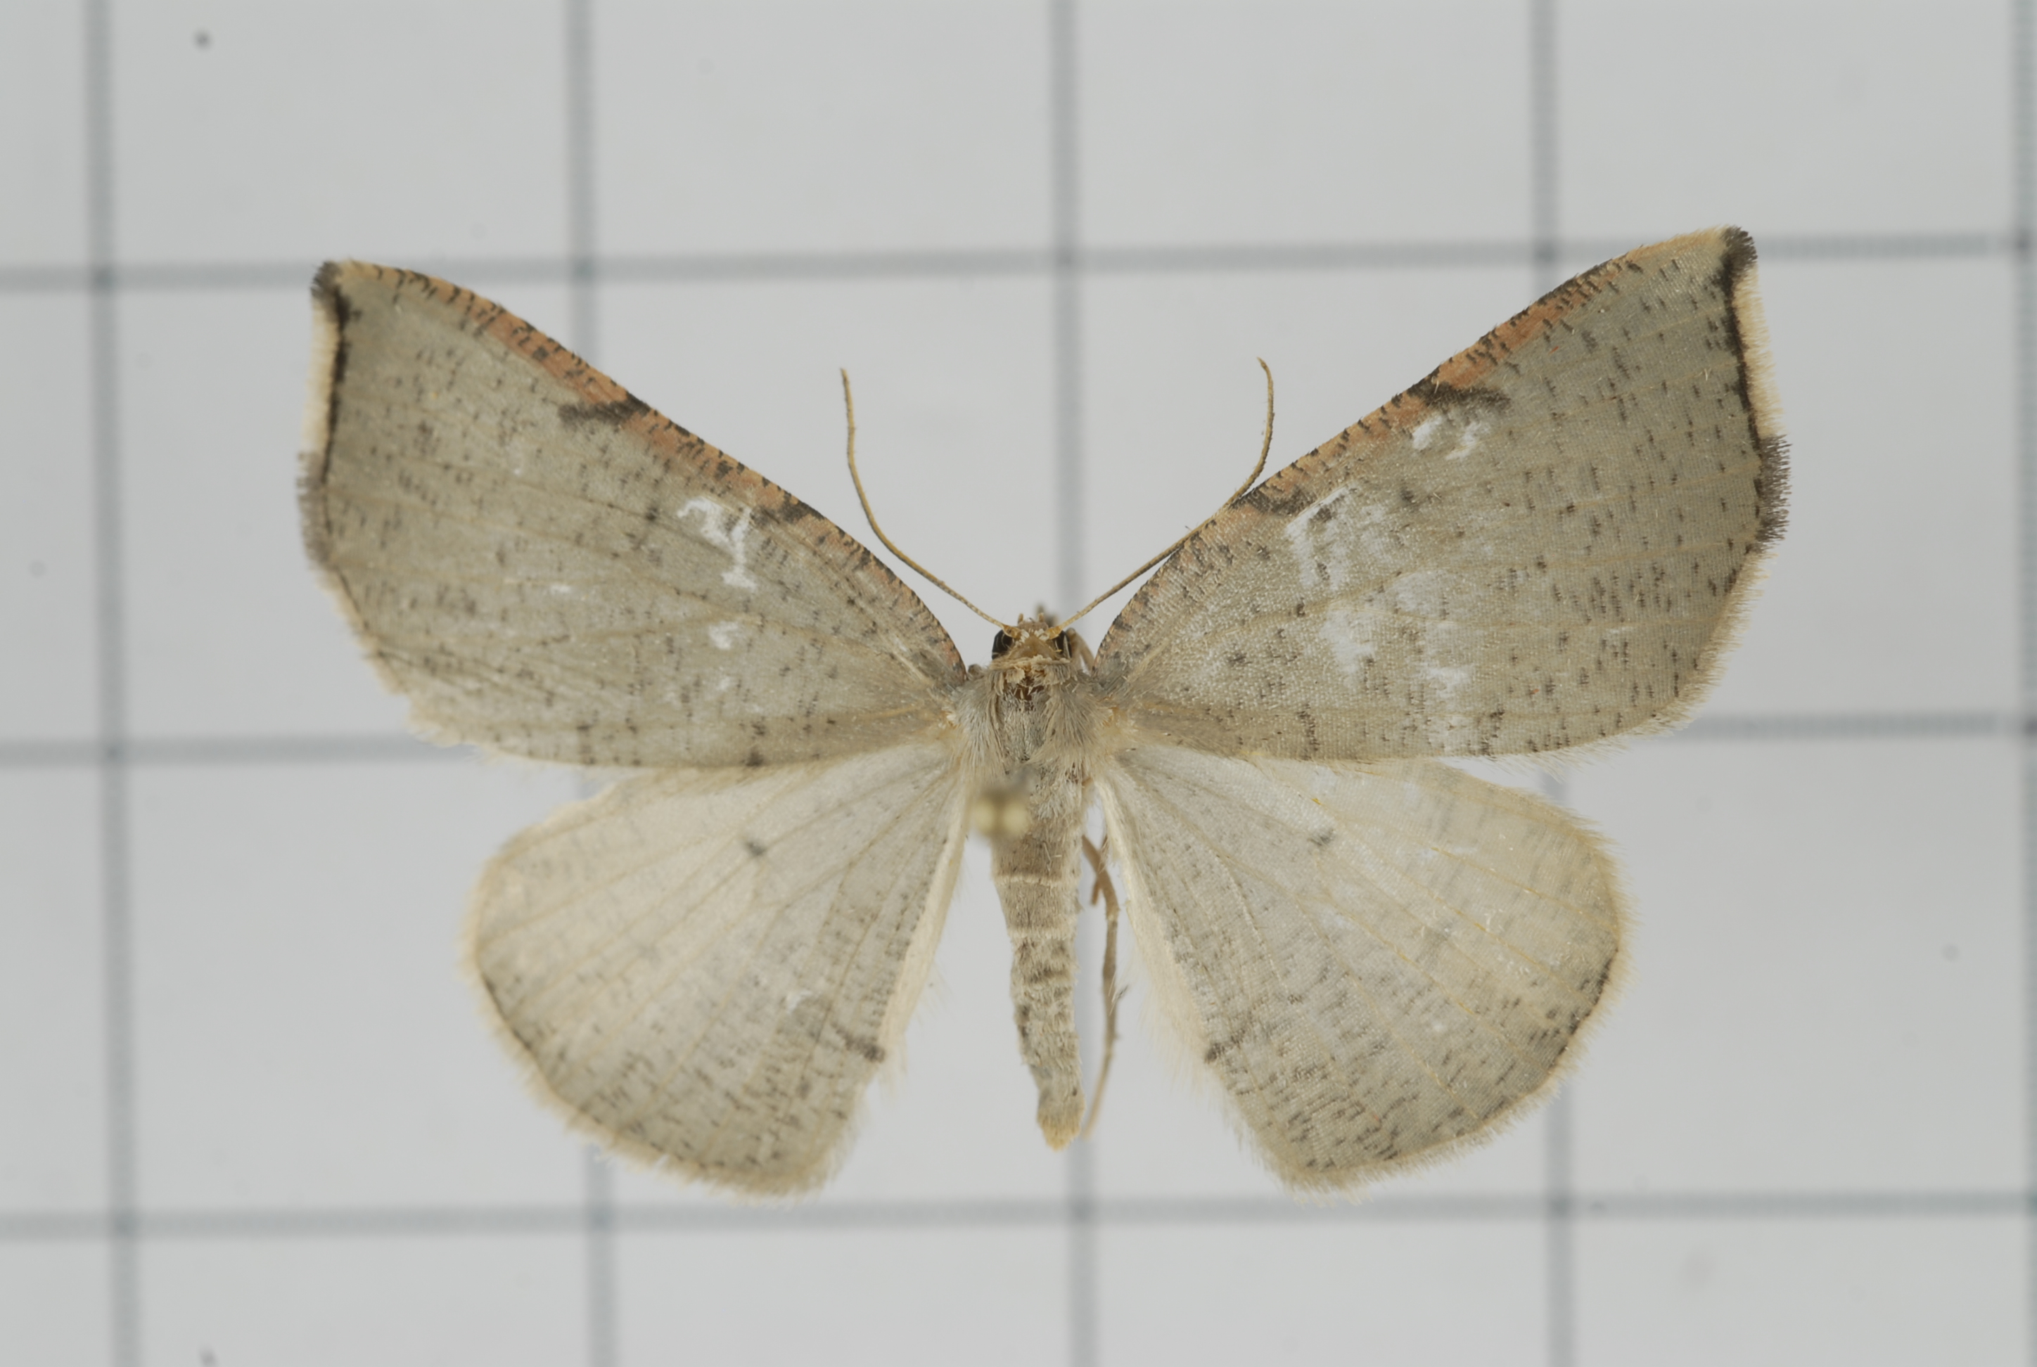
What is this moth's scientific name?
Aplochlora costipicta
